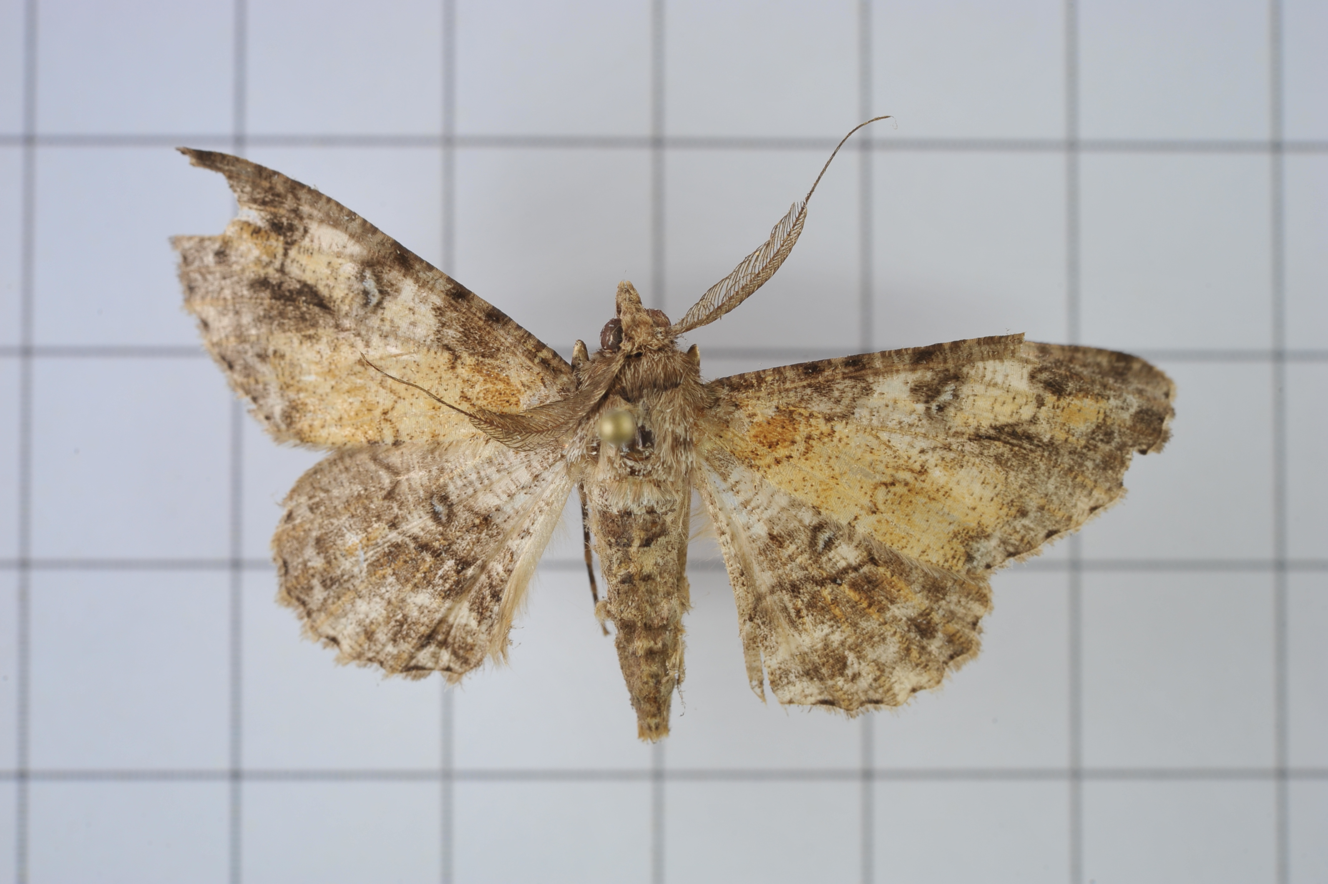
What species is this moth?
Cleora fraterna
